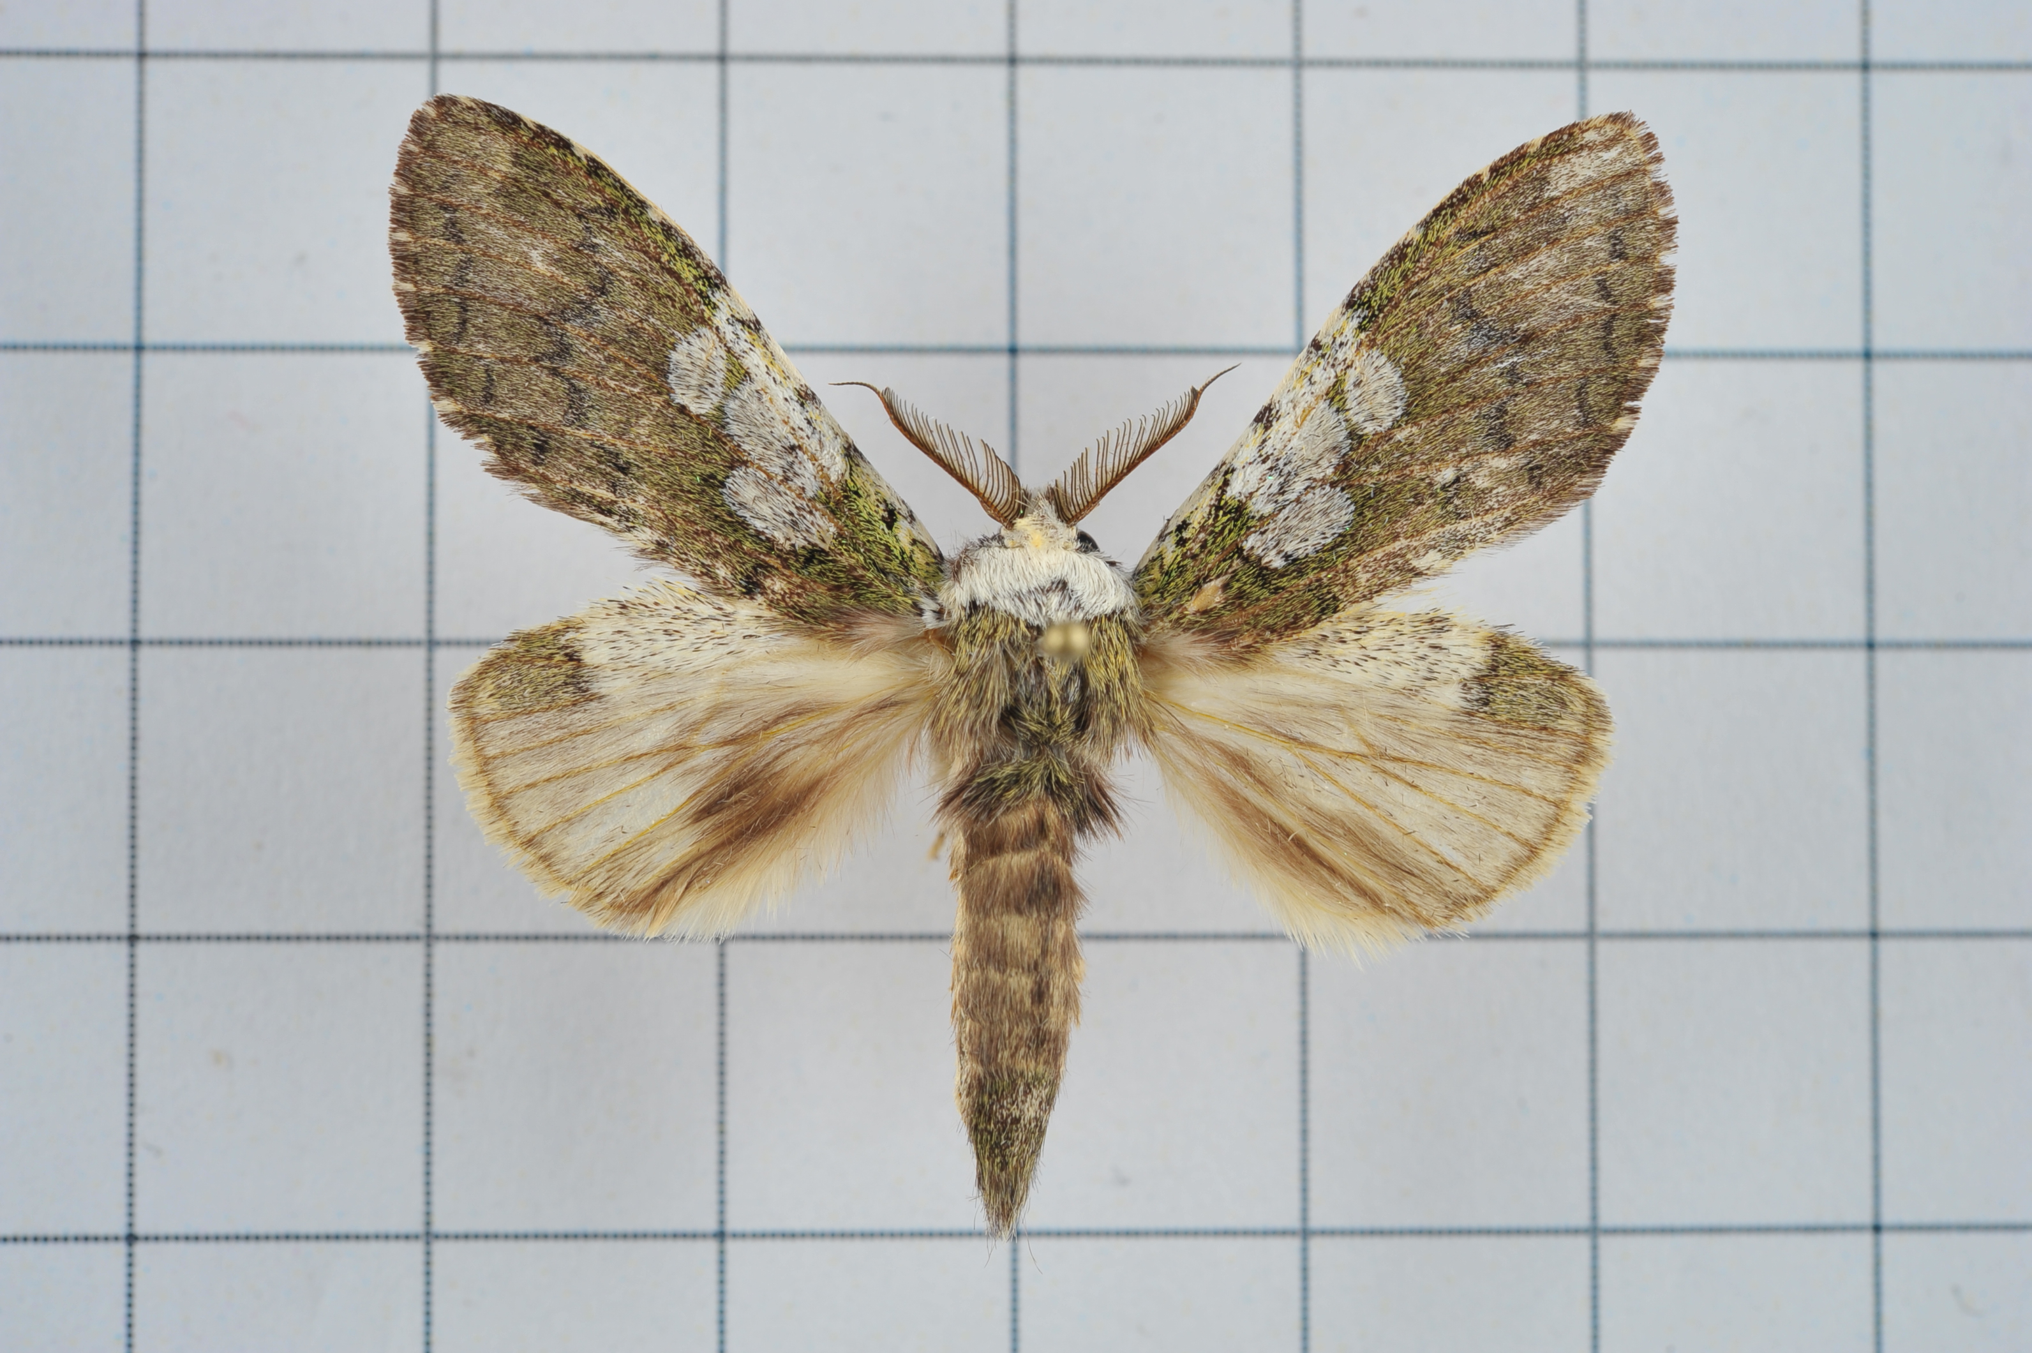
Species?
Syntypistis comatus
